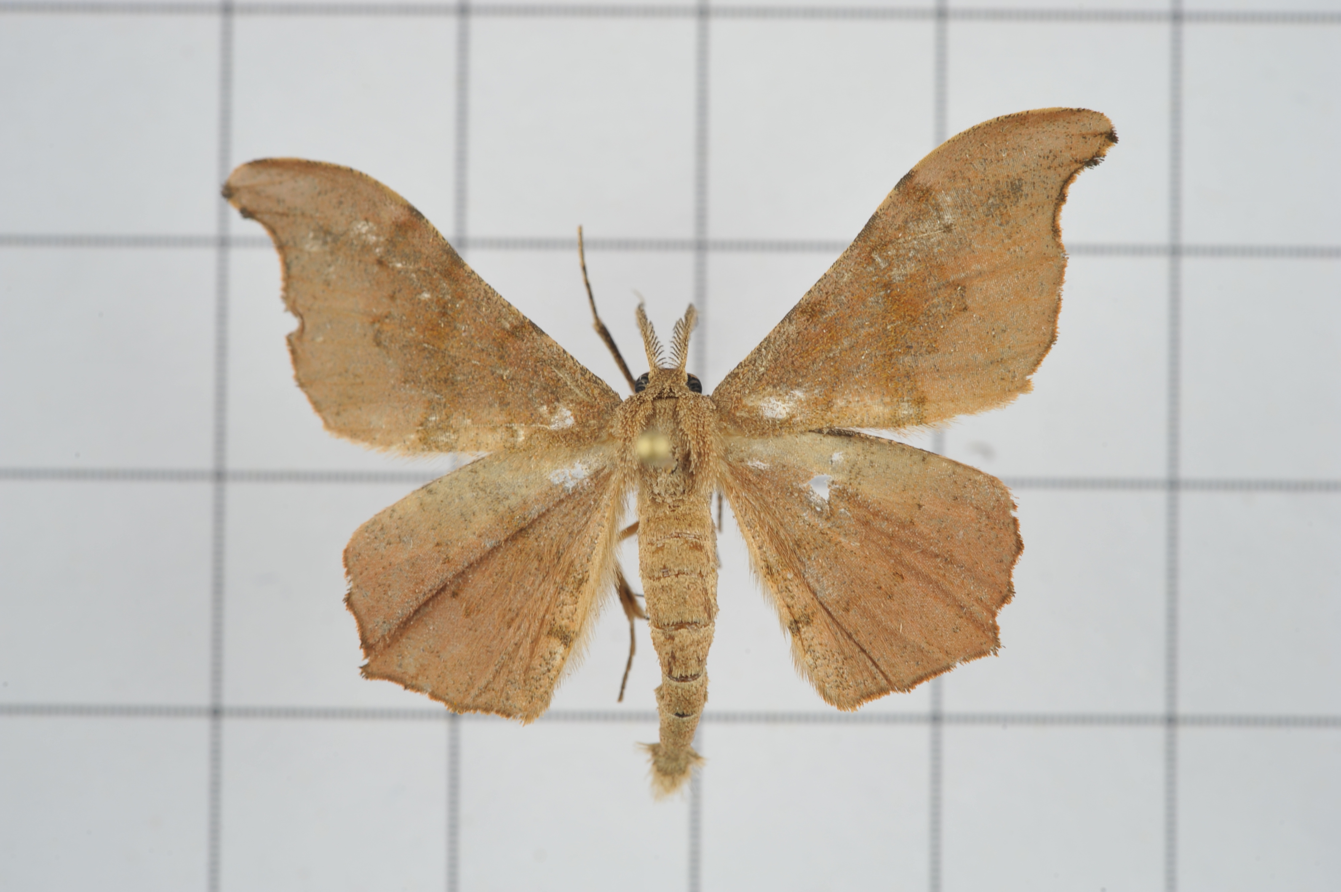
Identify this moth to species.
Hyposidra talaca talaca
